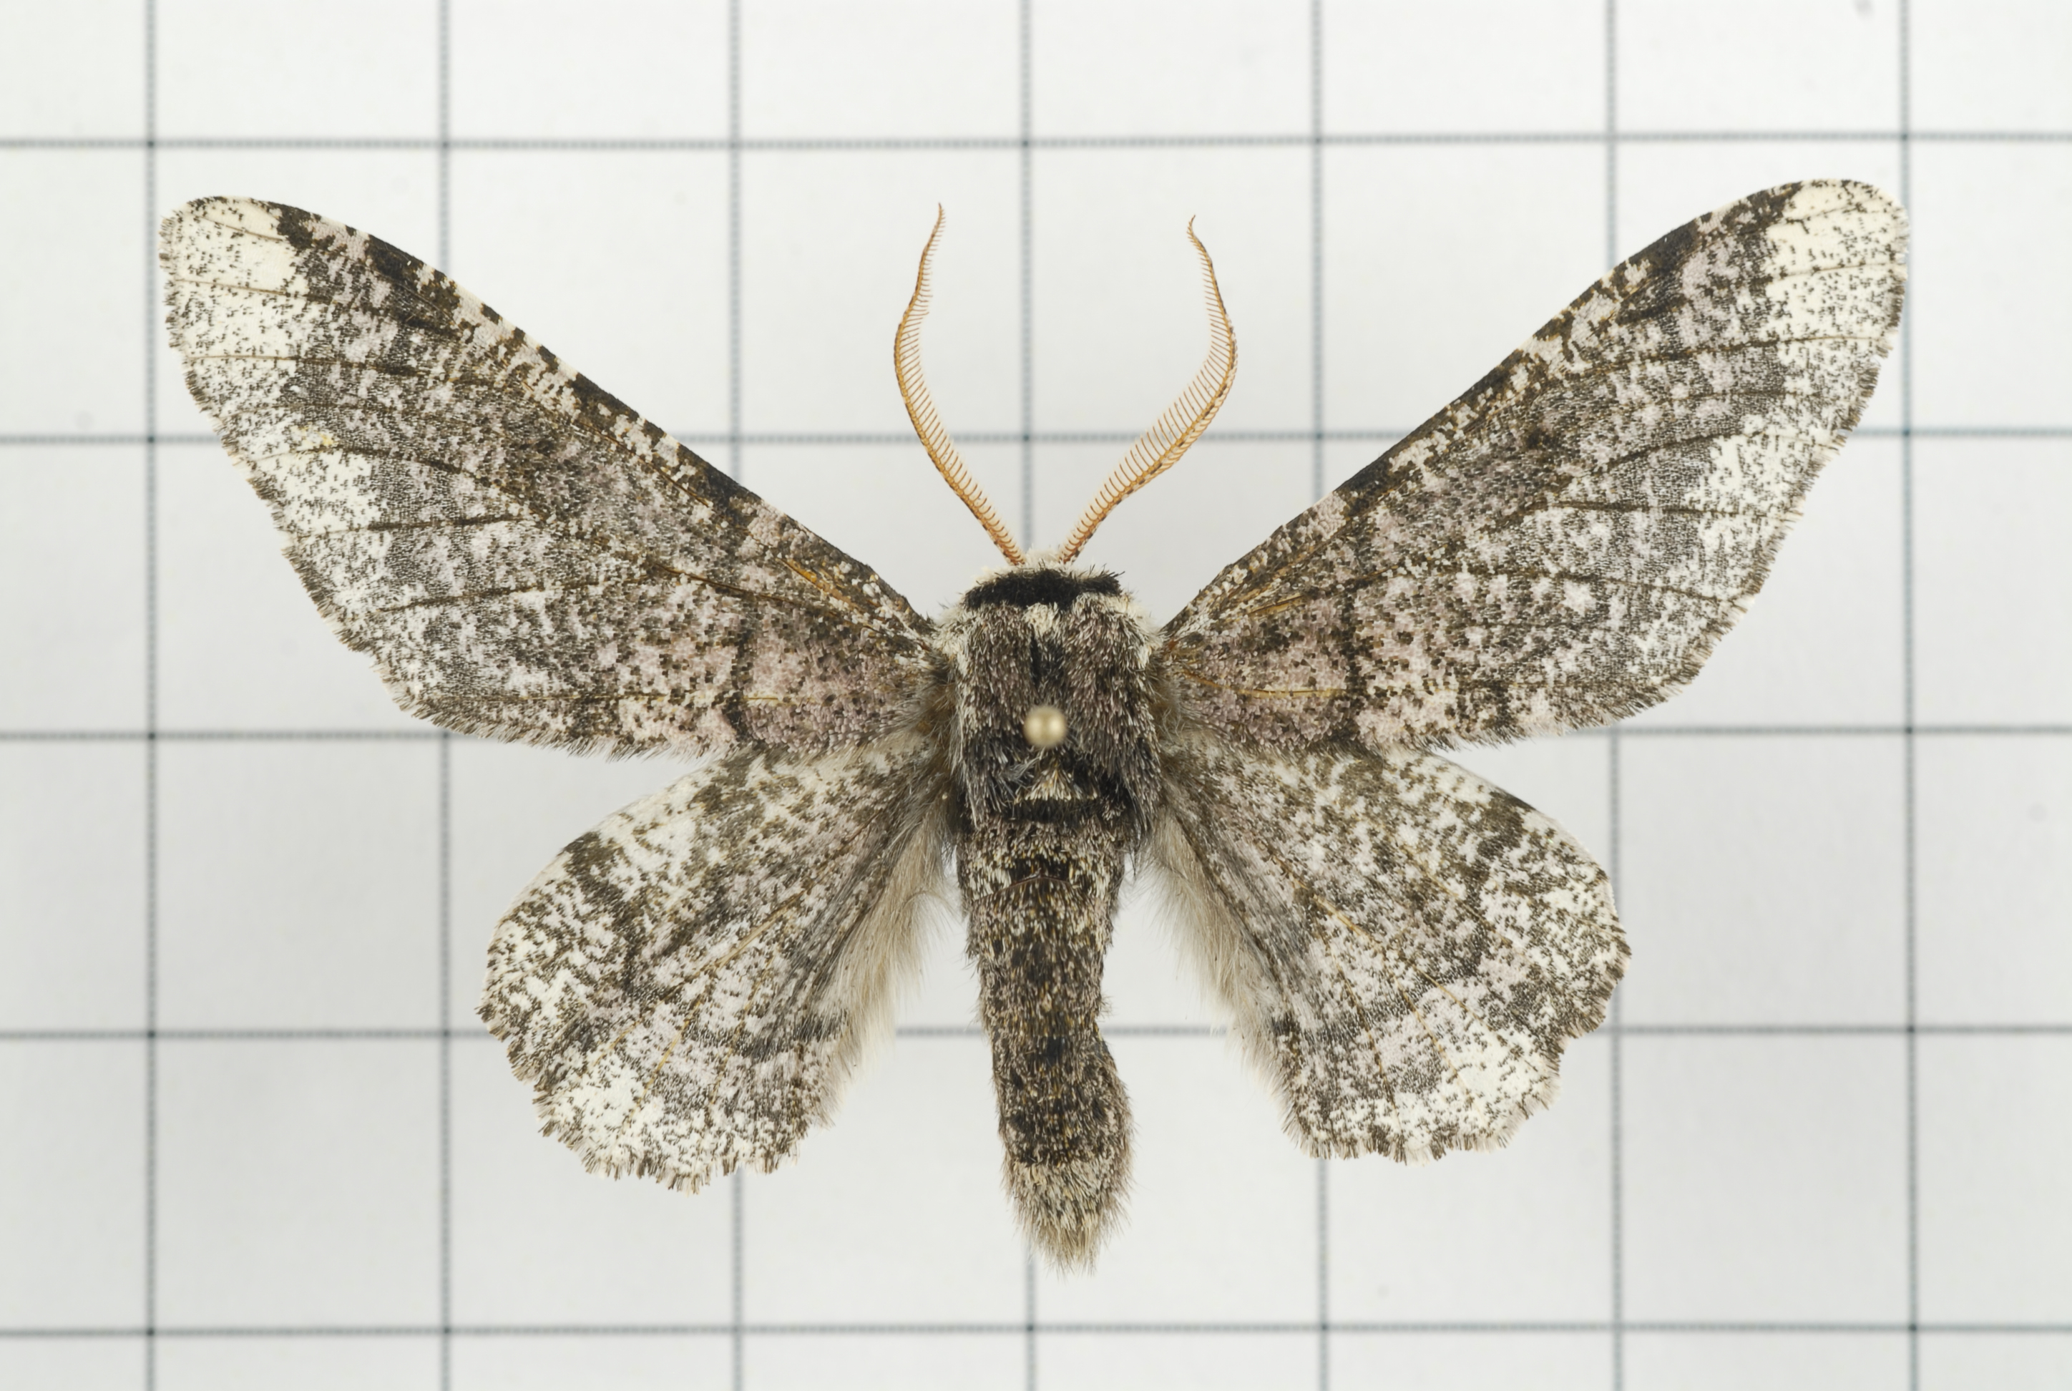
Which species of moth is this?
Biston robustum subrobustum
